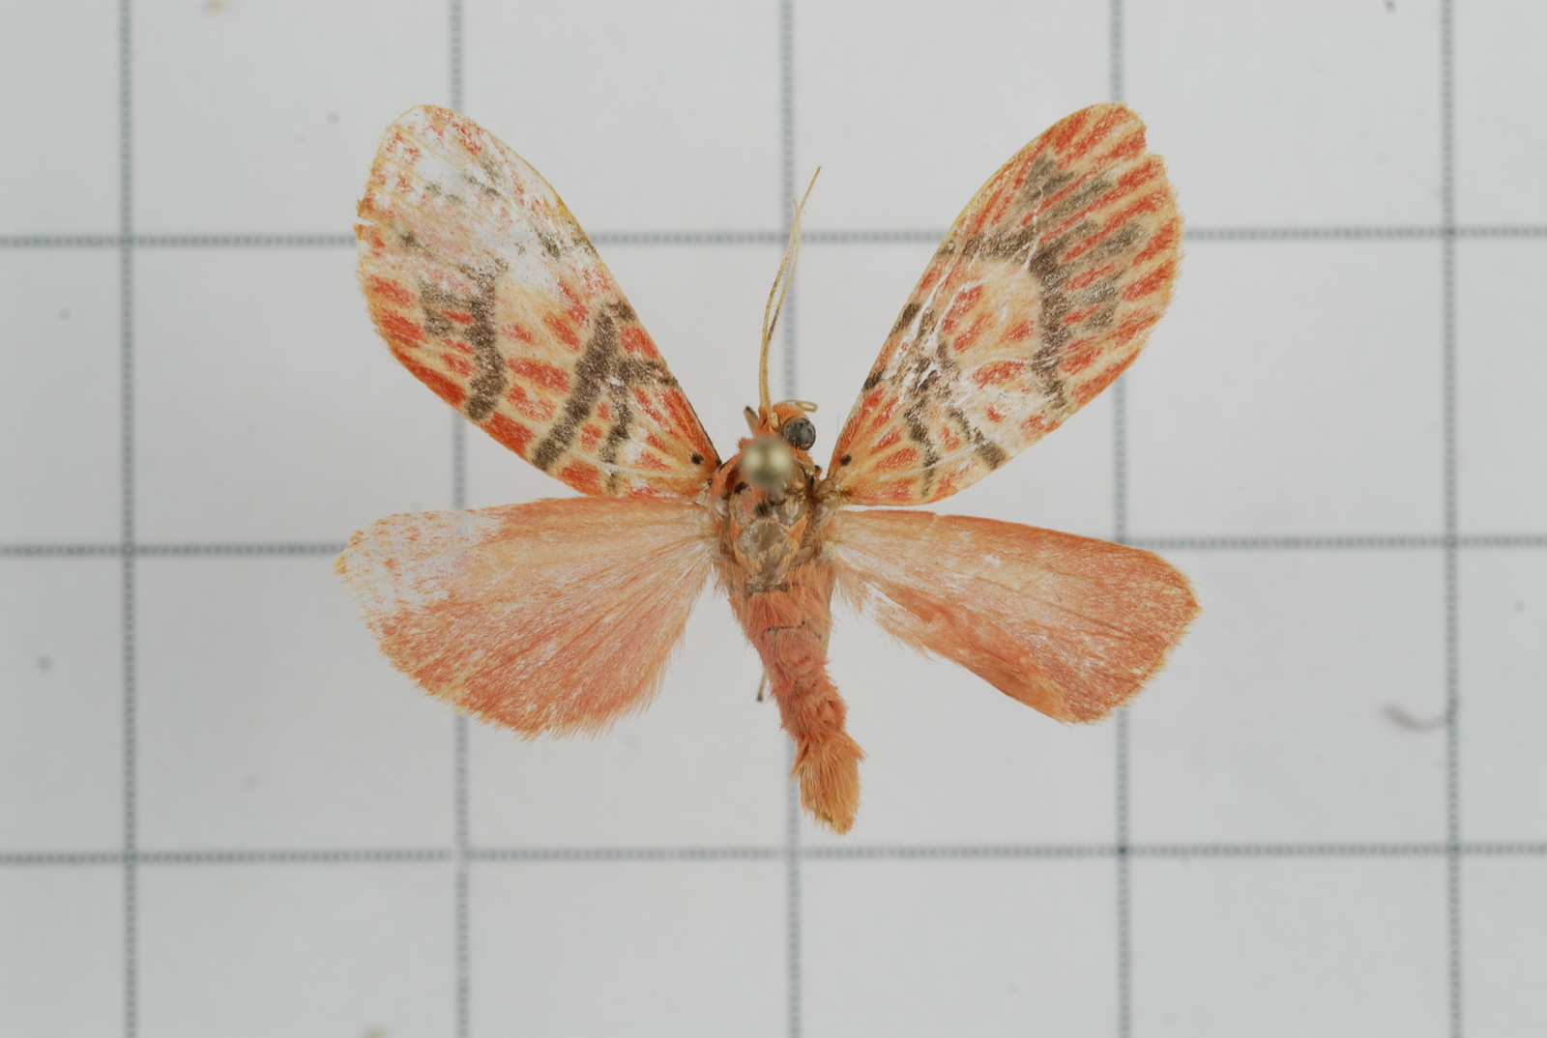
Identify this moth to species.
Barsine sauteri
